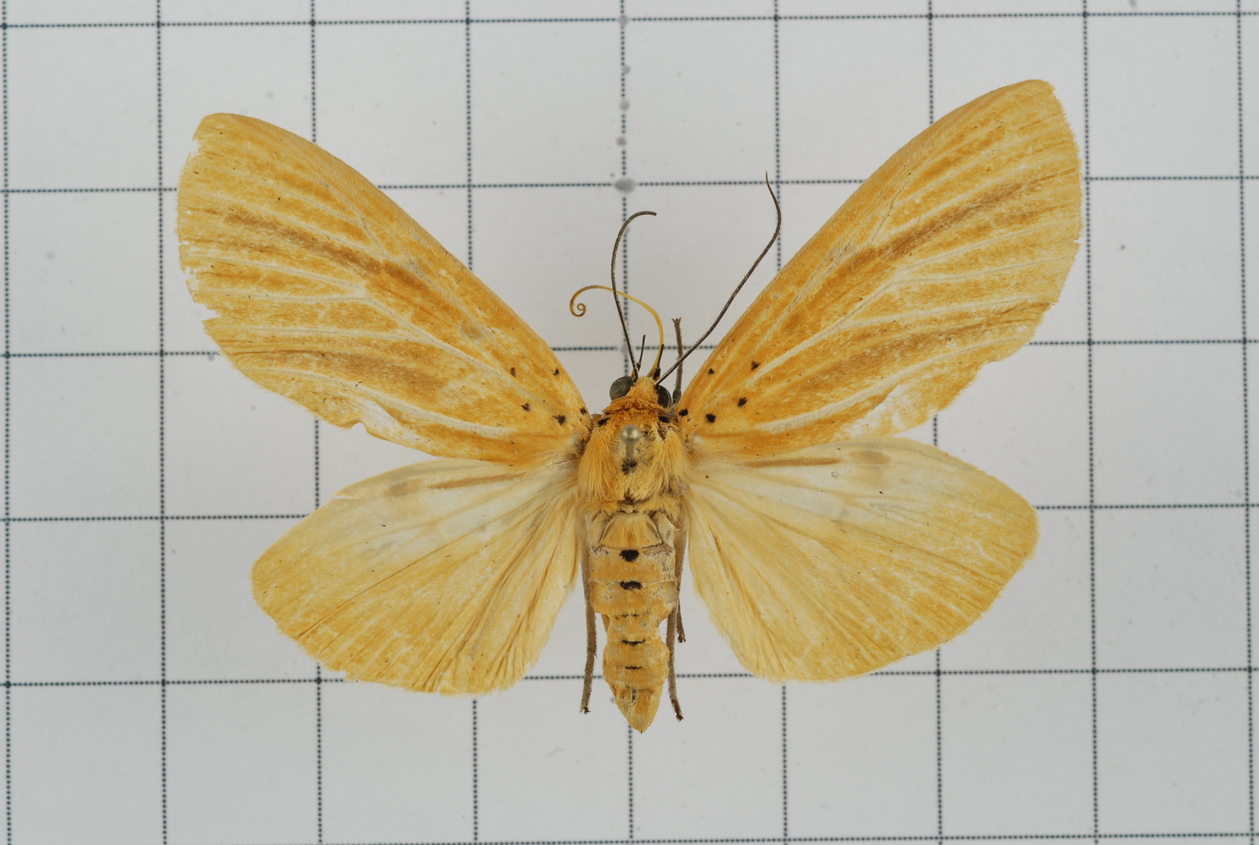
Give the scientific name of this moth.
Asota egens confinis
